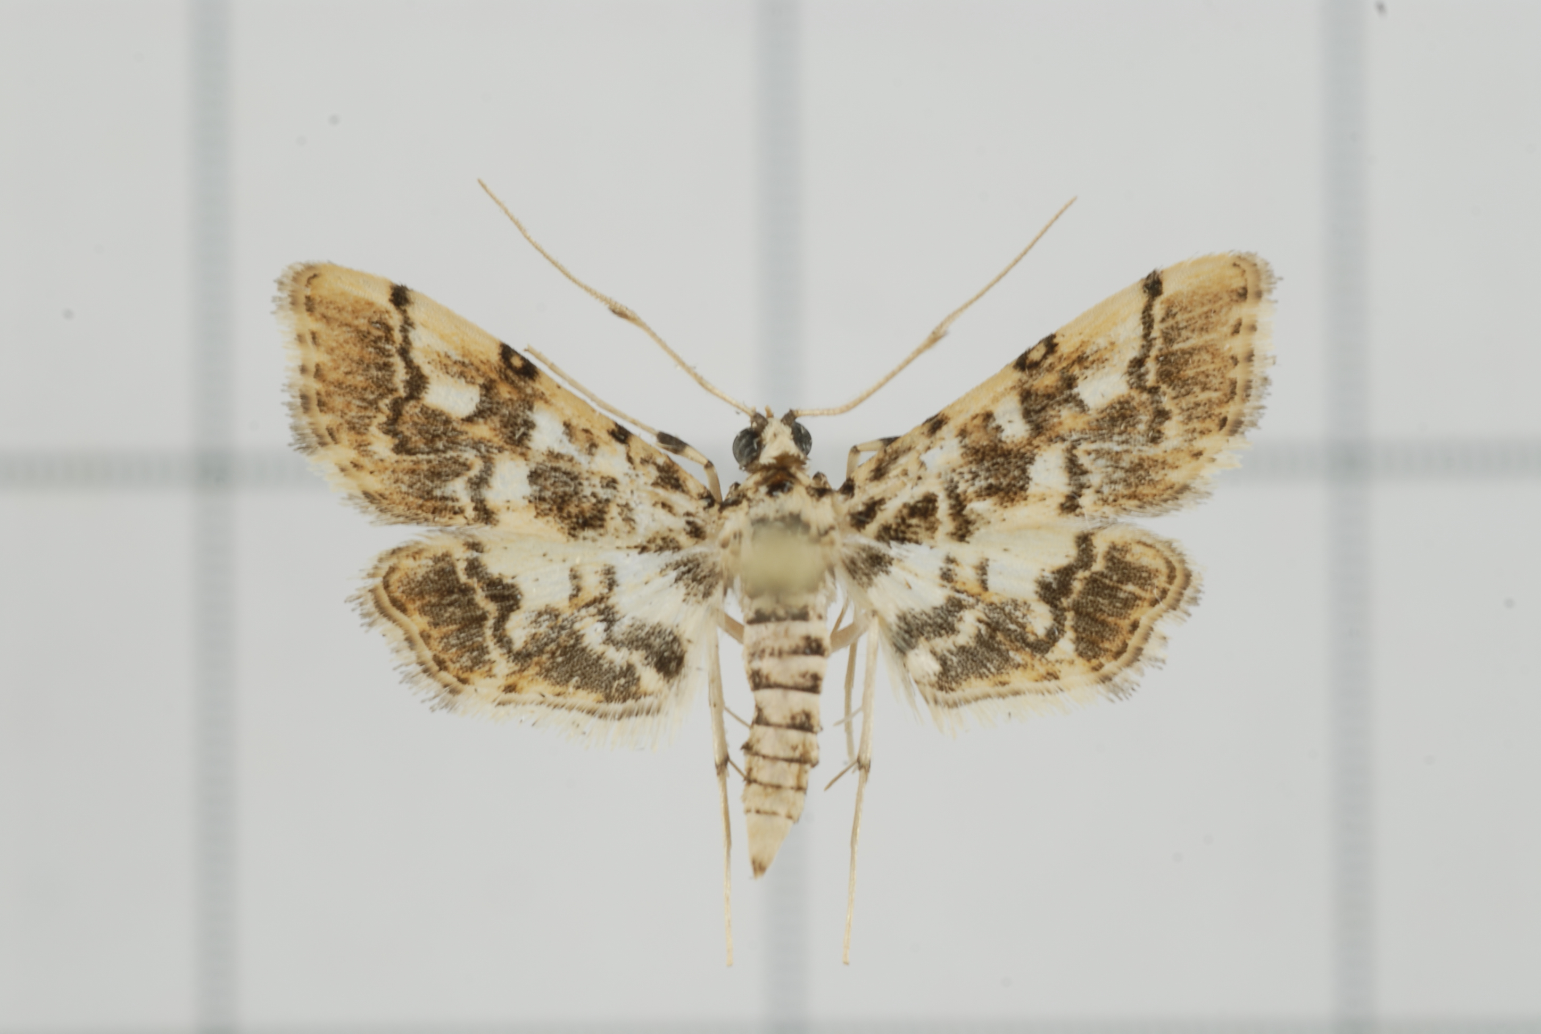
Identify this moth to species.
Lamprosema commixta
